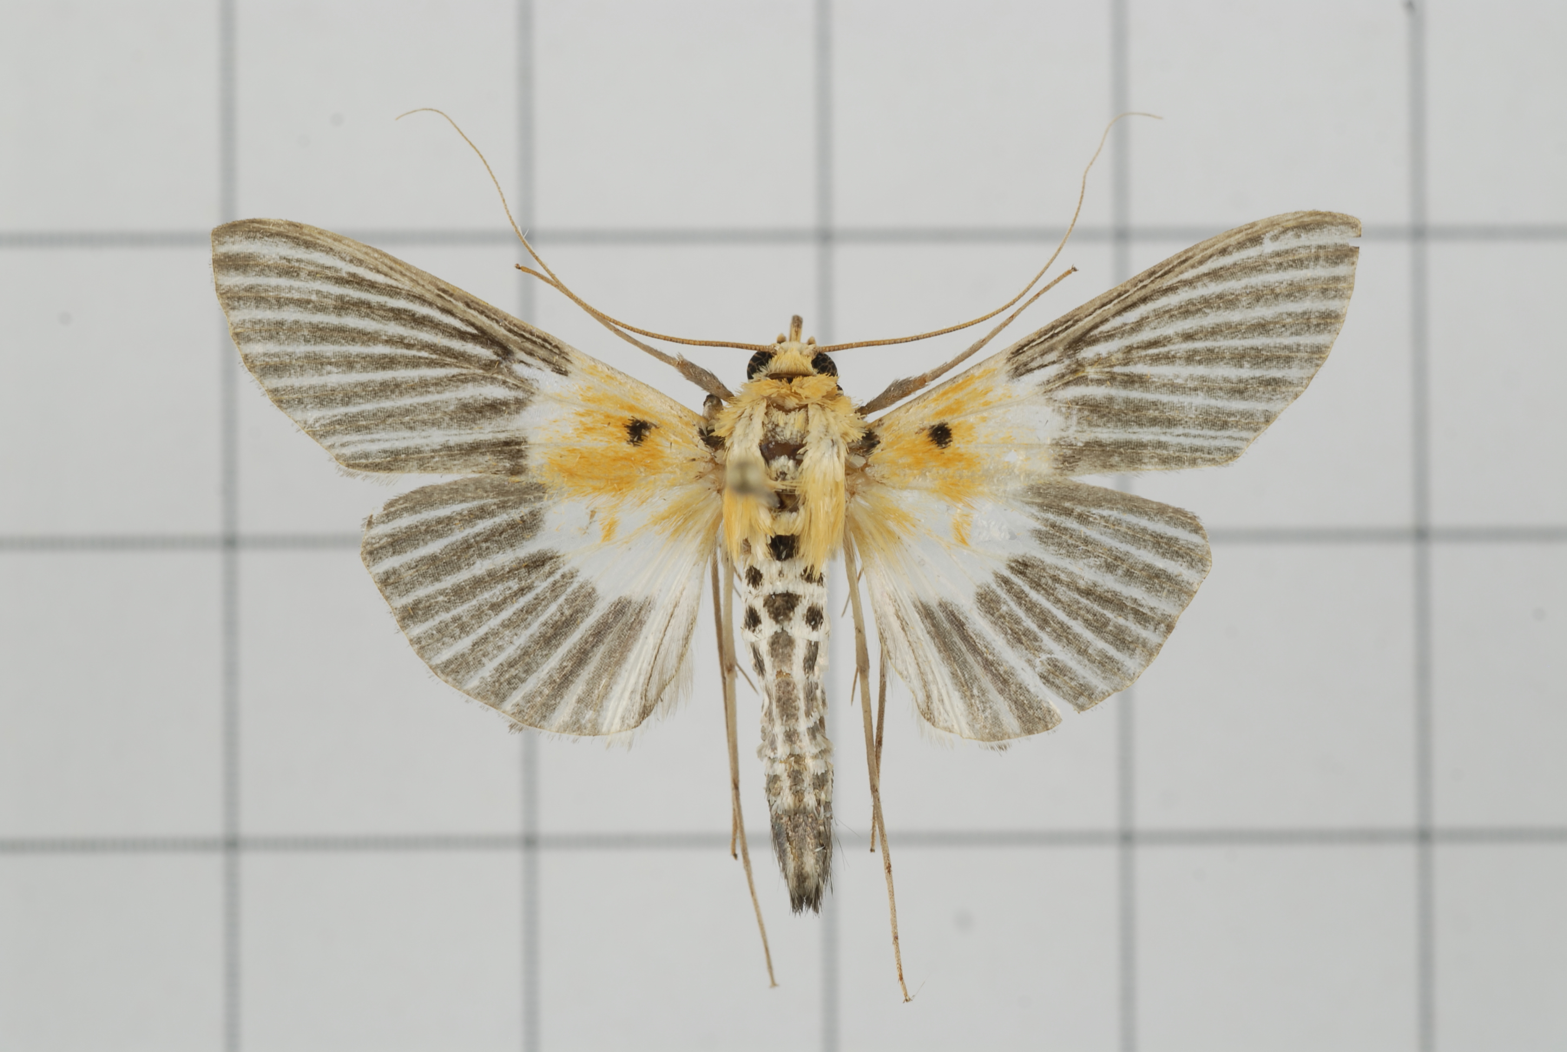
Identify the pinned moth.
Nevrina procopia
